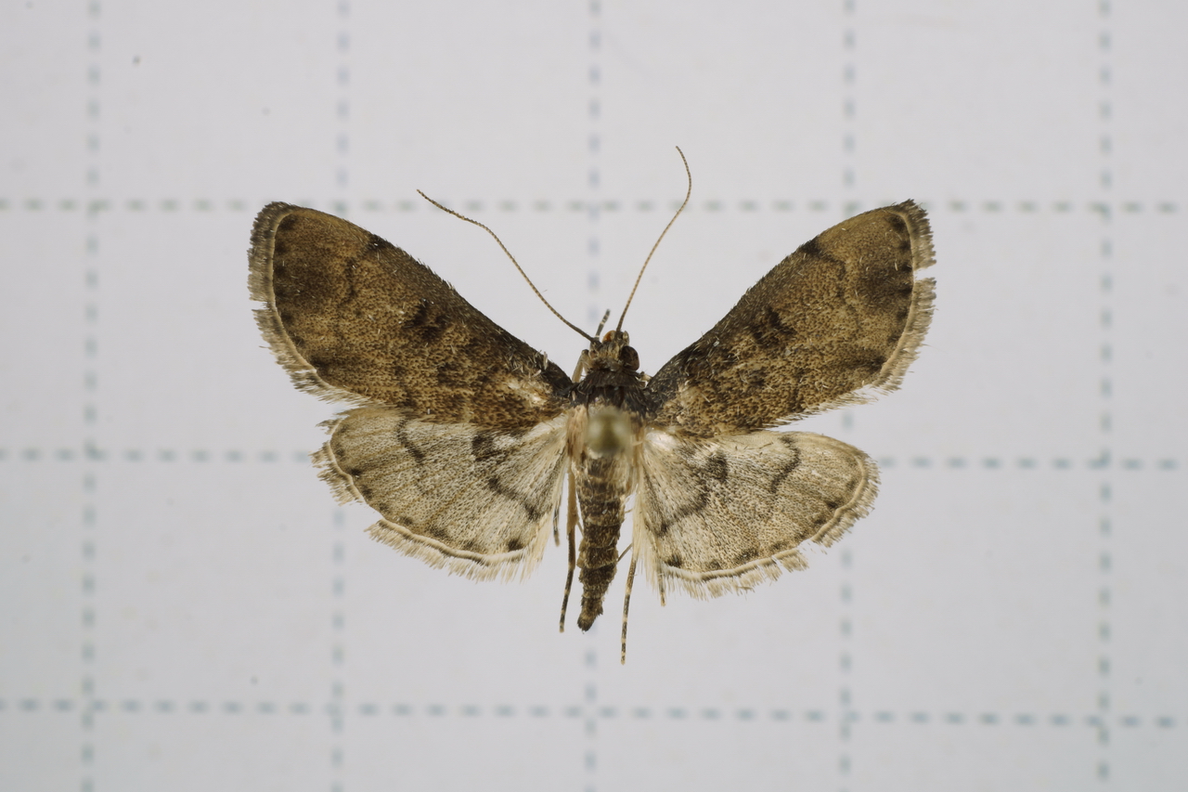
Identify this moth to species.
Nacoleia charesalis
